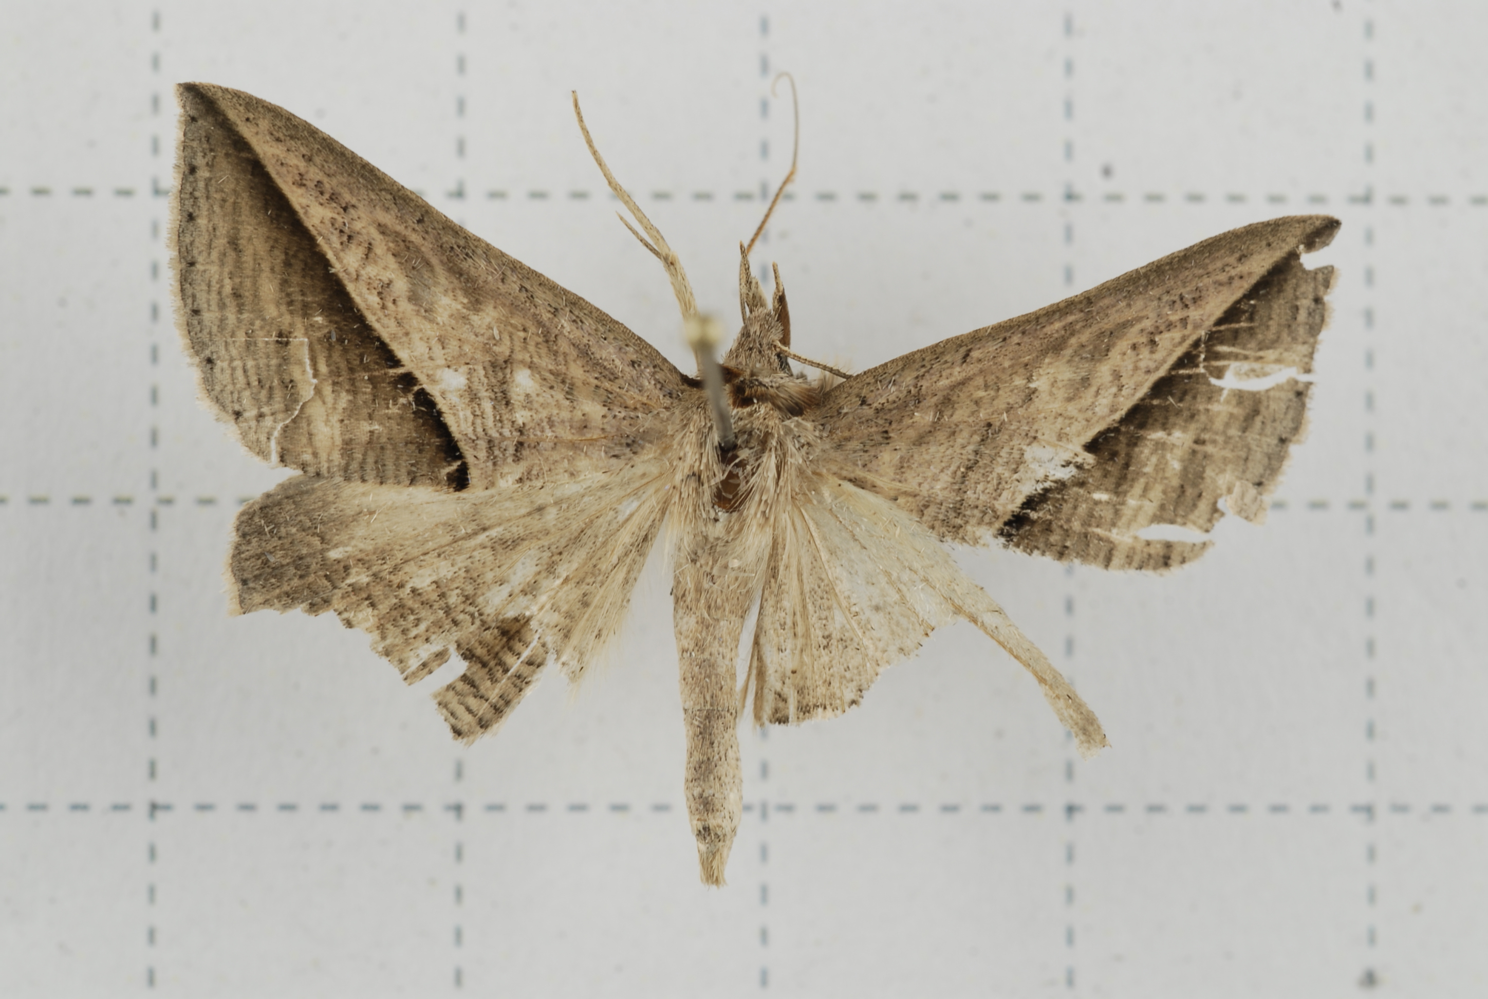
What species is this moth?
Dierna strigata
